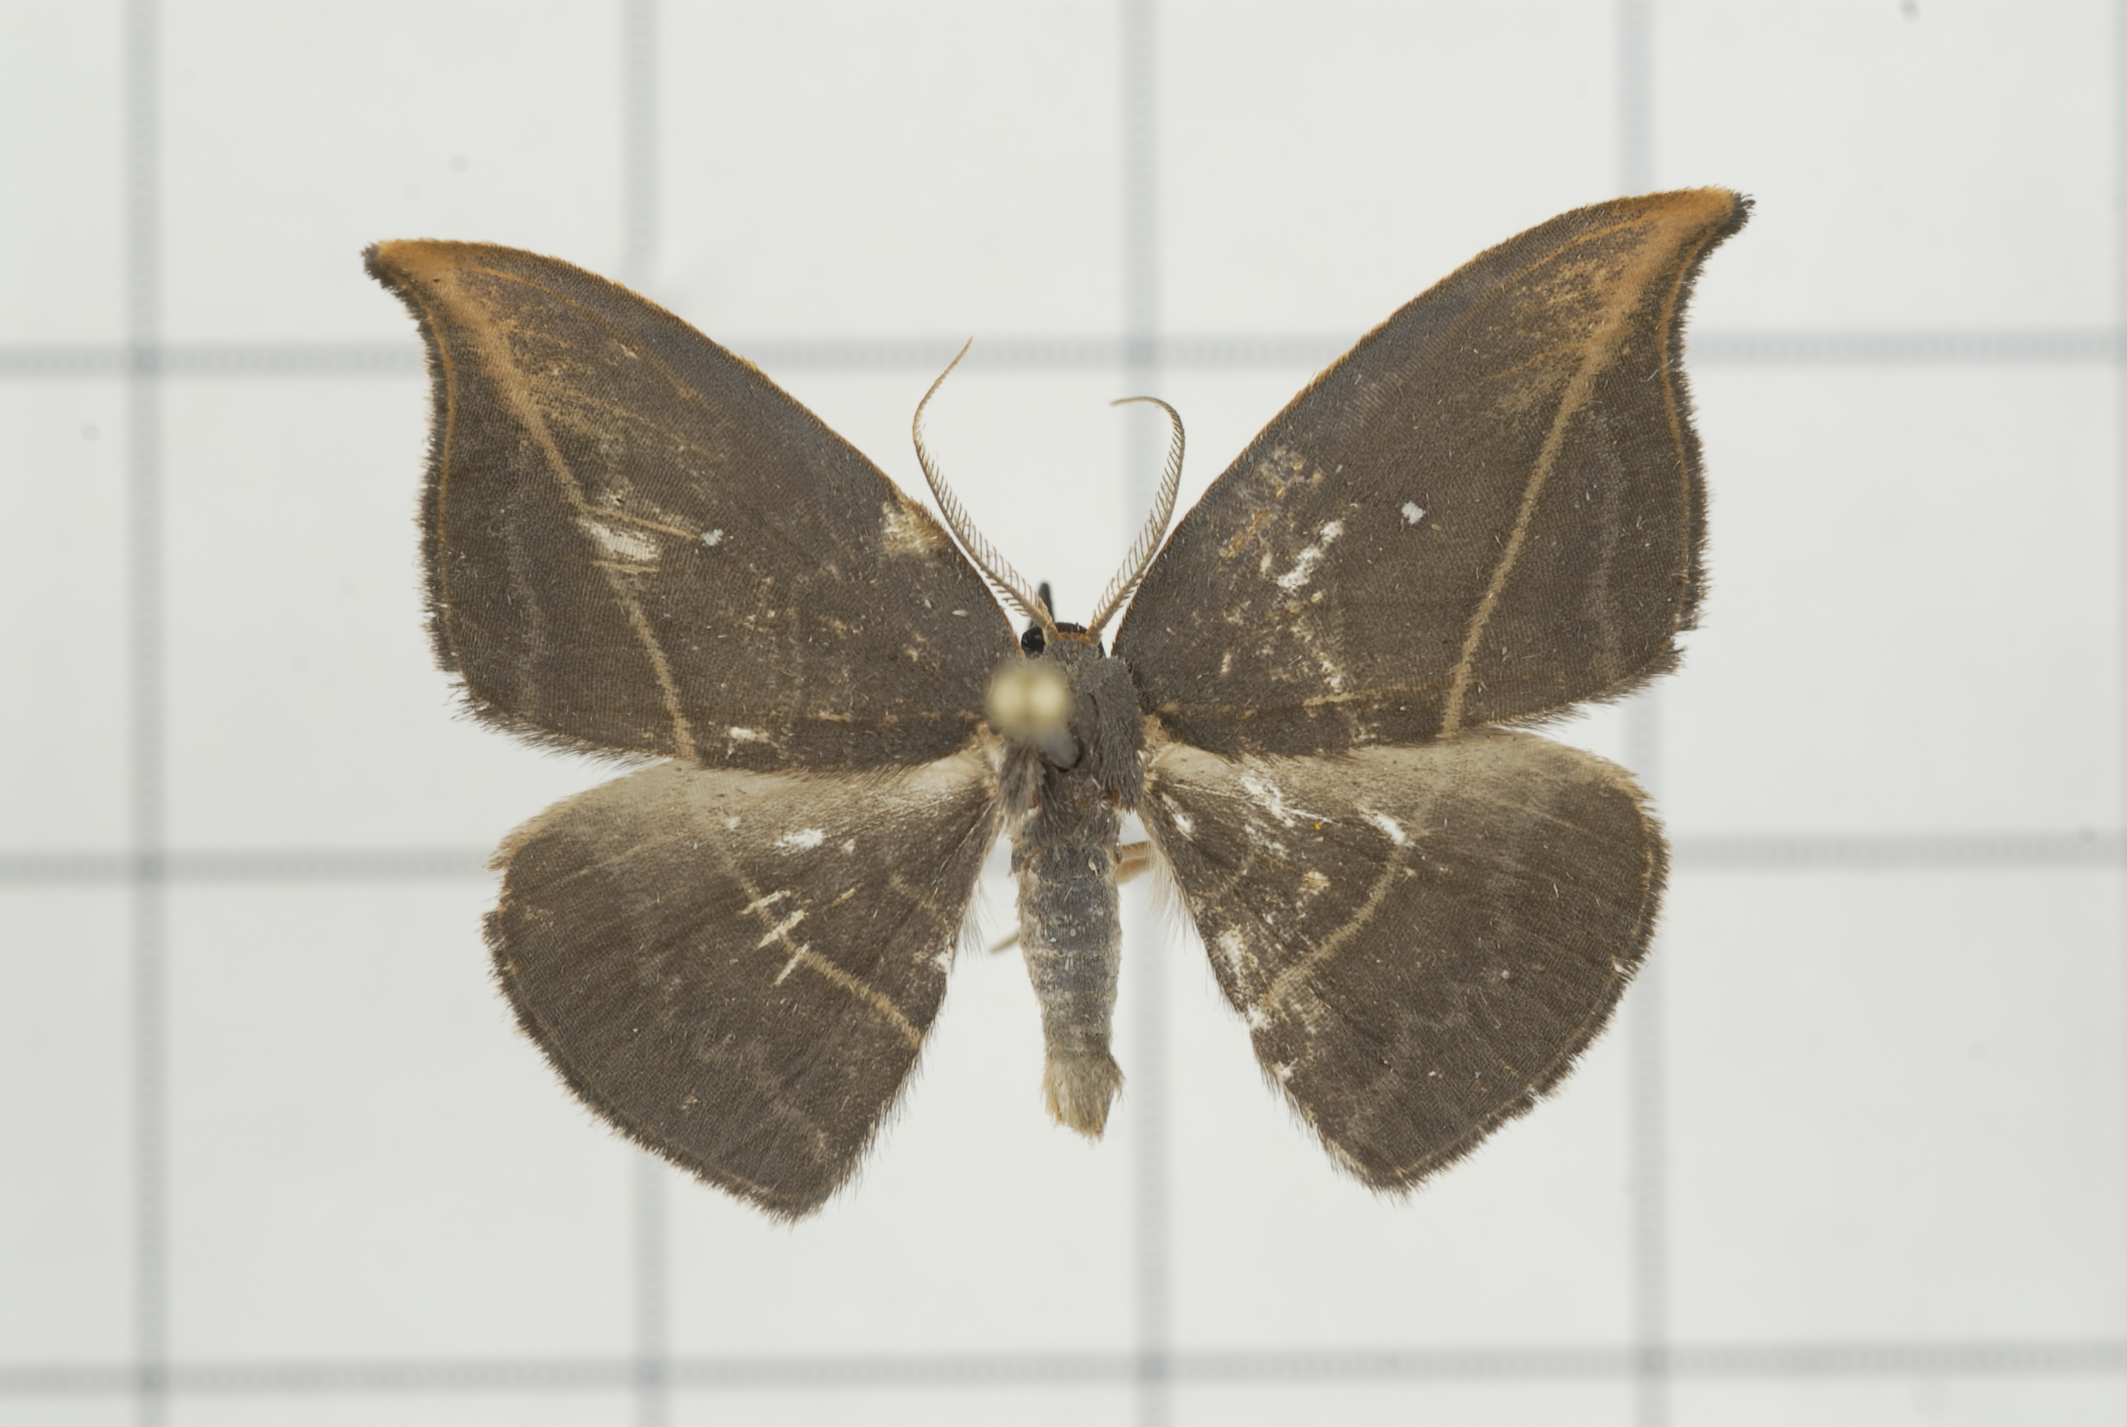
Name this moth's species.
Microblepsis rugosa
